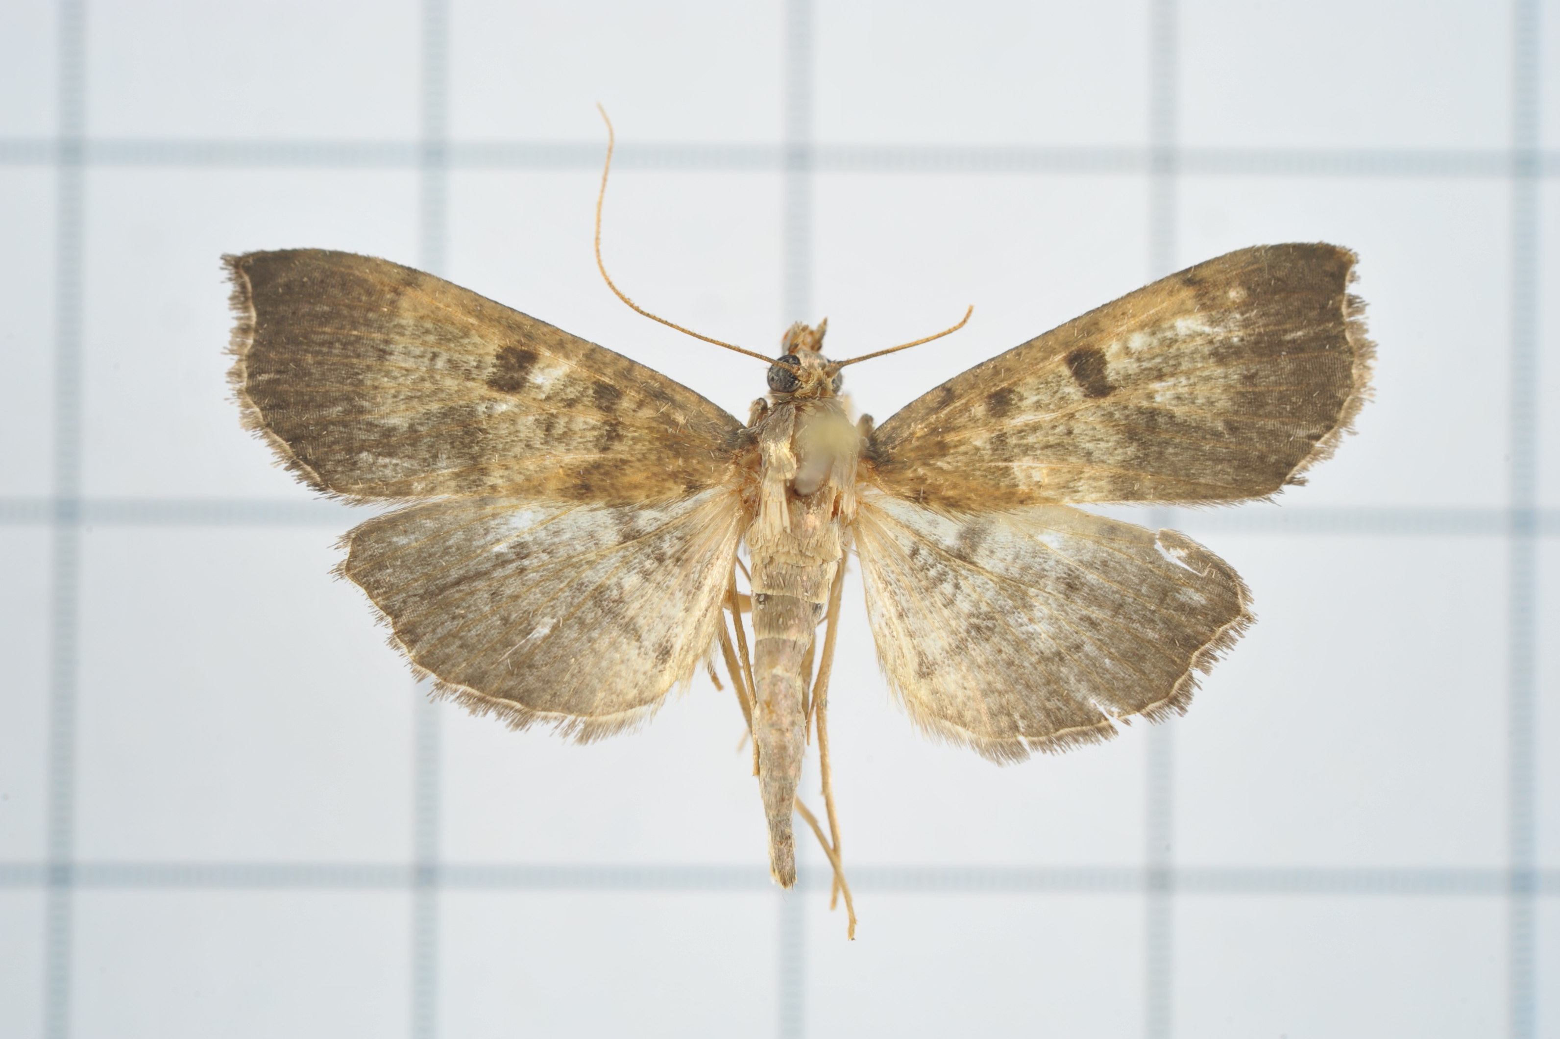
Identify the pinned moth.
Ceratarcha umbrosa
